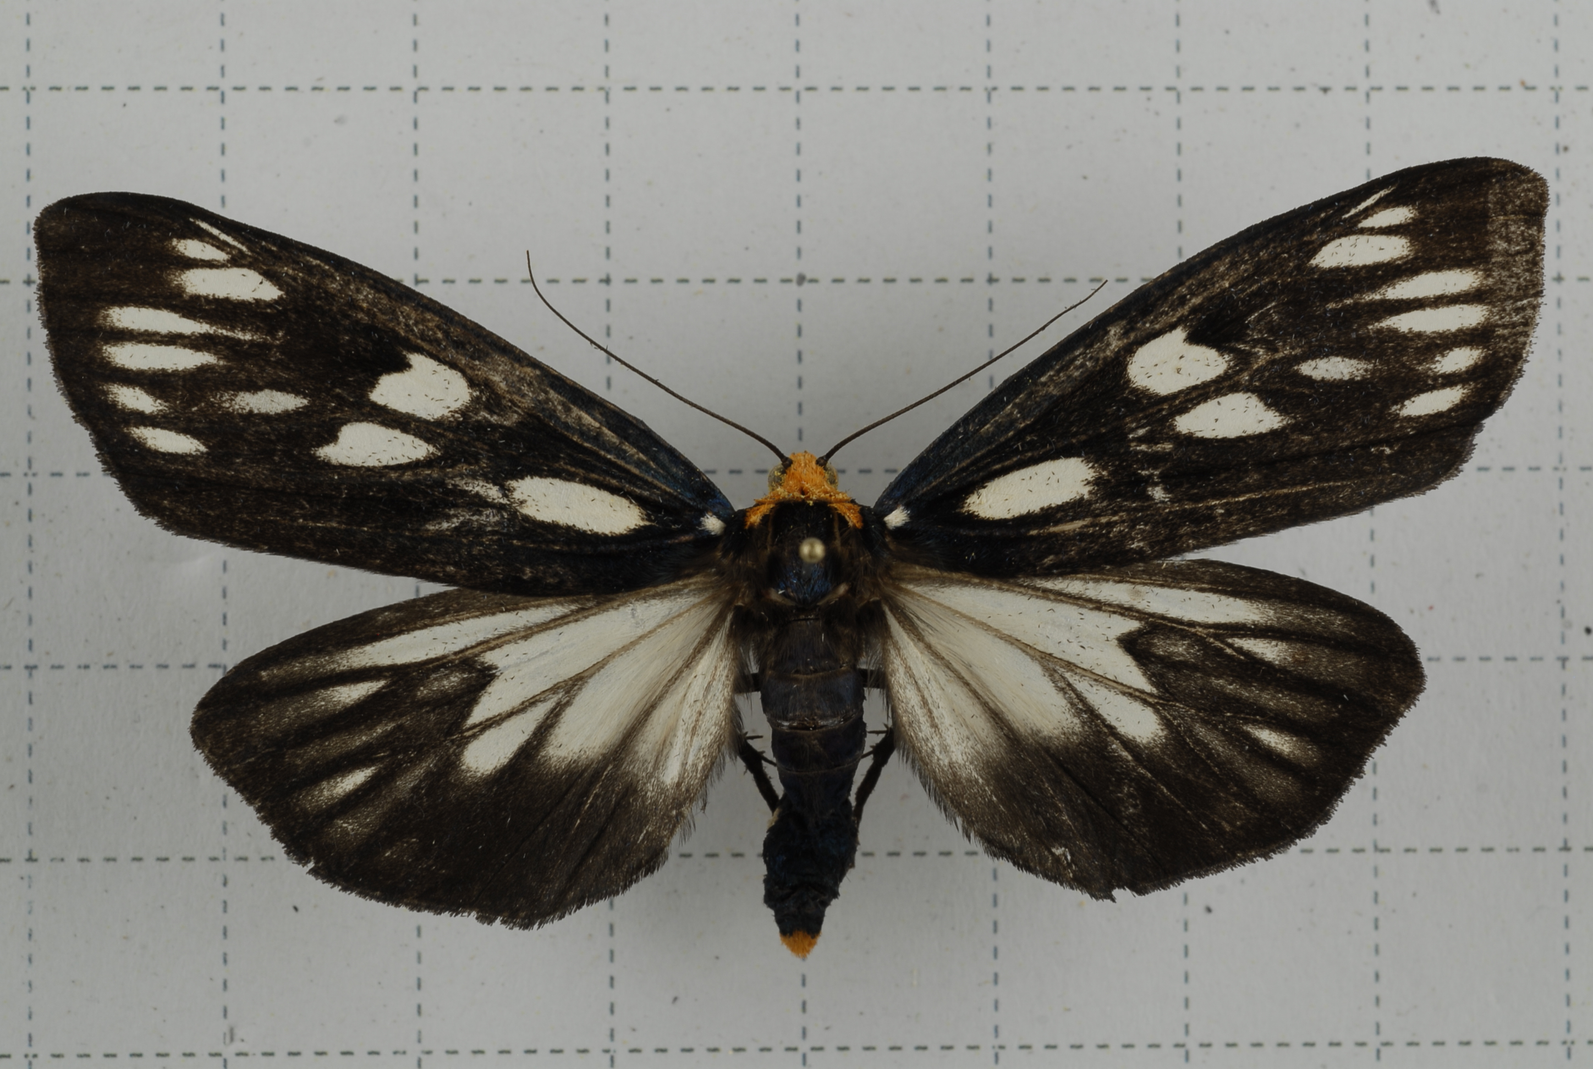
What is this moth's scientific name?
Macrobrochis gigas
